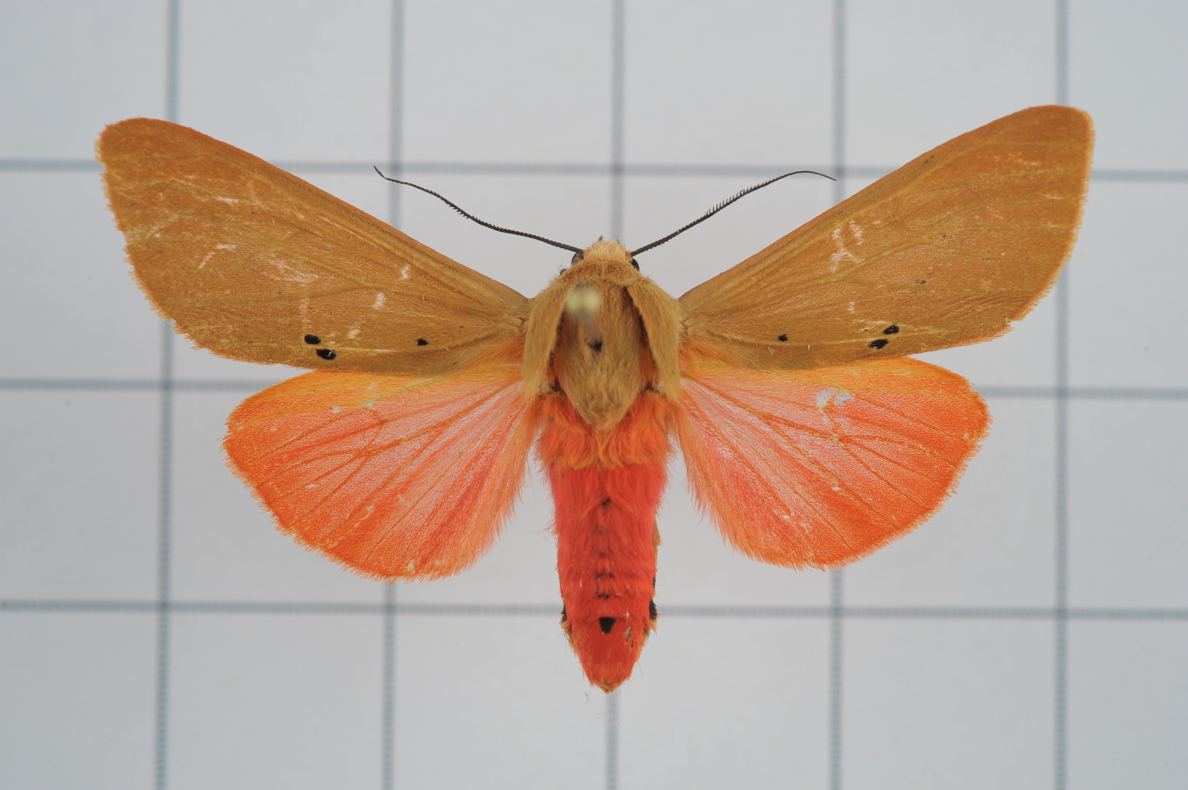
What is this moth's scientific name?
Spilarctia wilemani
